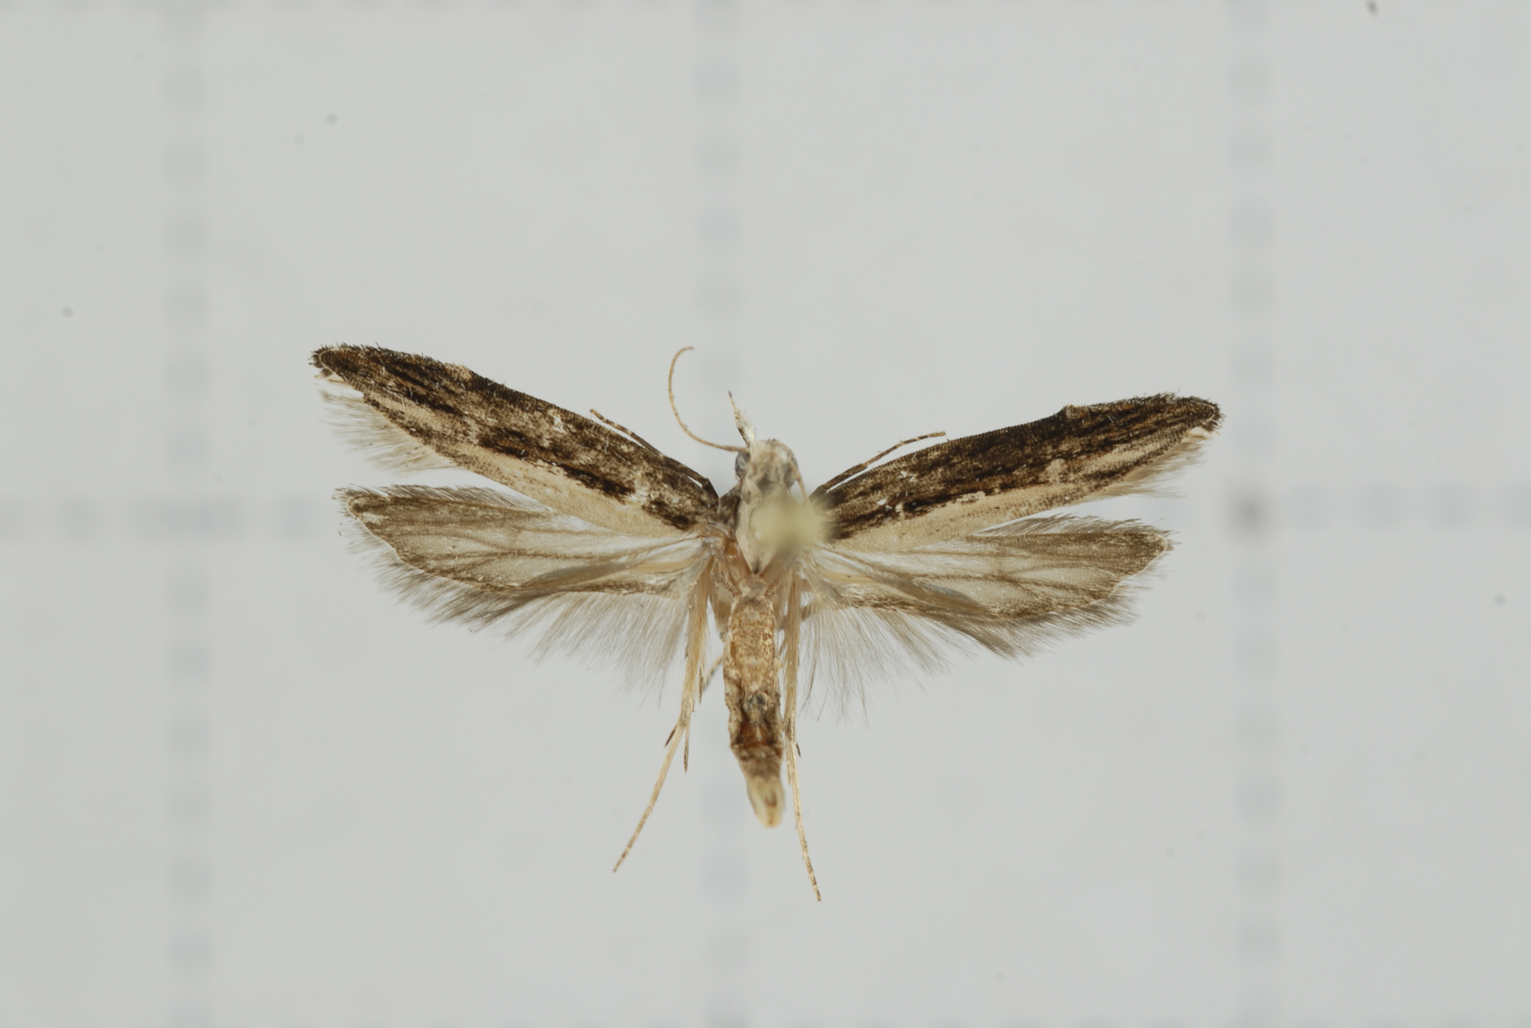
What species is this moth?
Hypatima spathota
